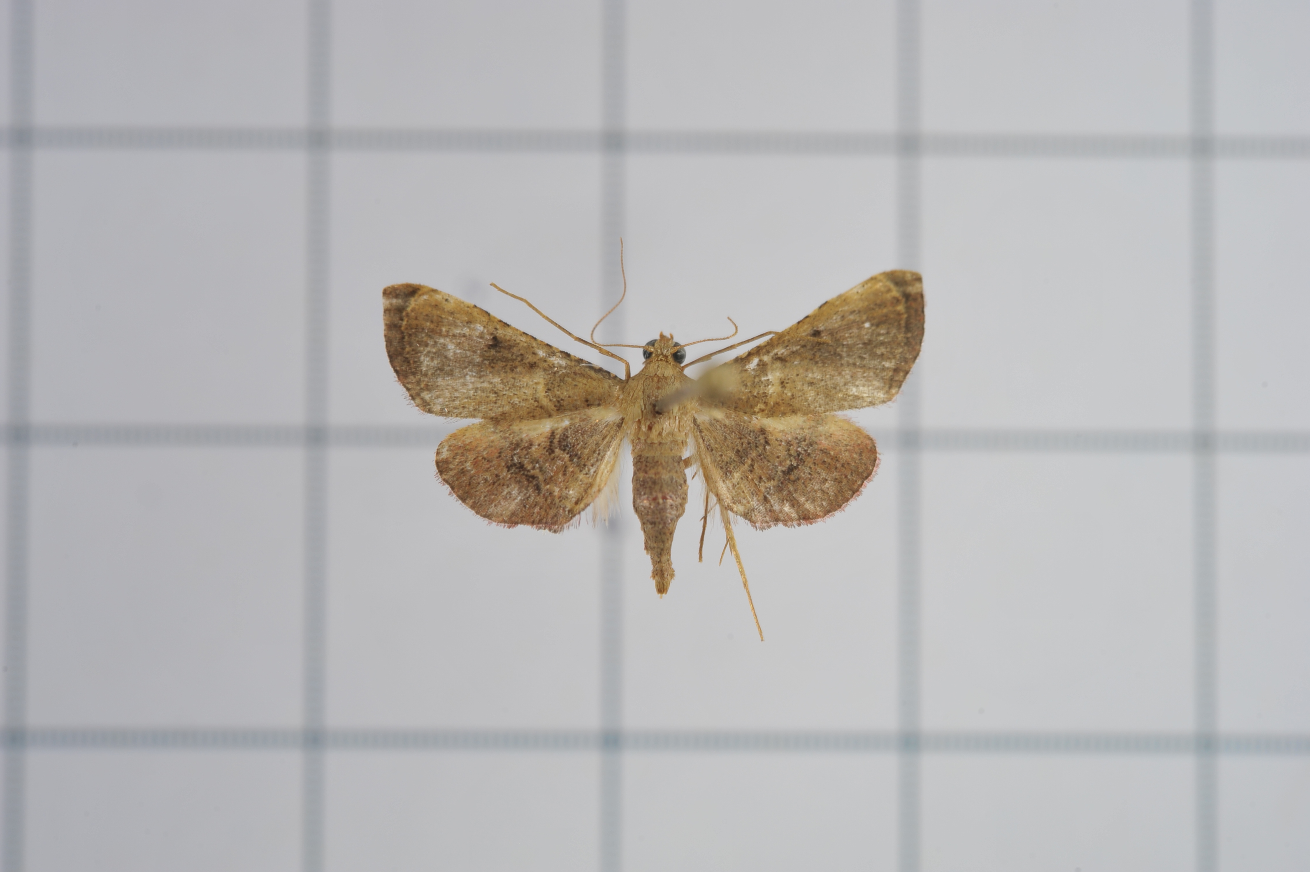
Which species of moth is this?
Endotricha nicobaralis
